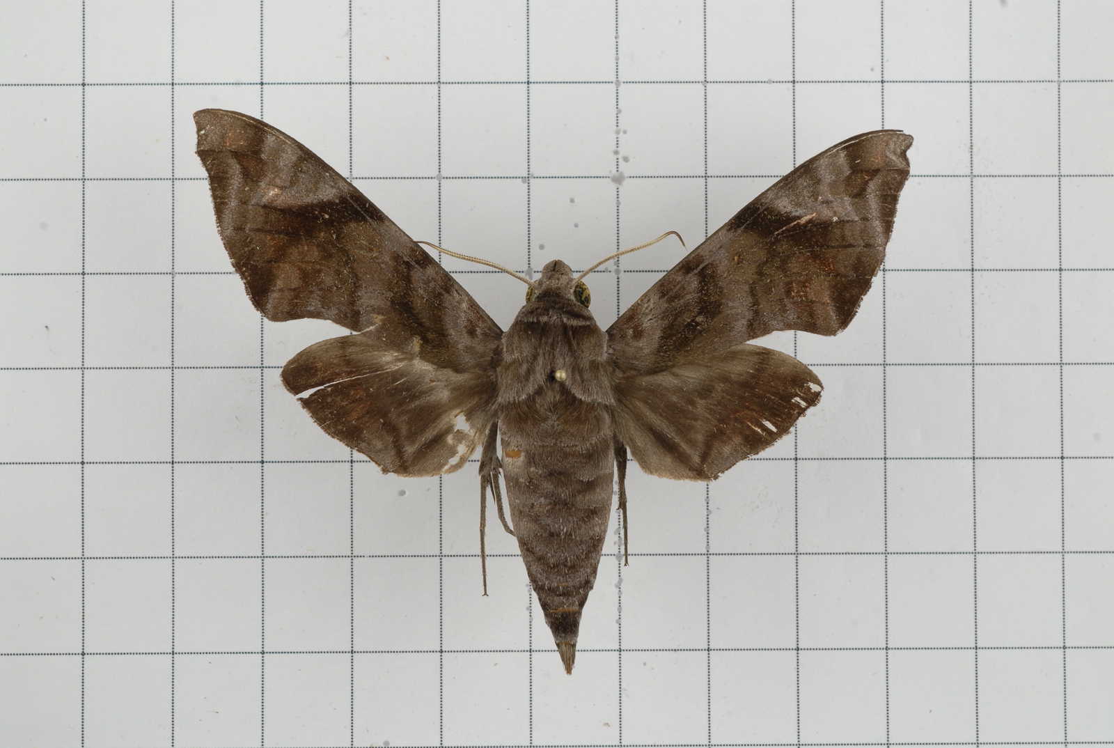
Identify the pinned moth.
Acosmeryx castanea
